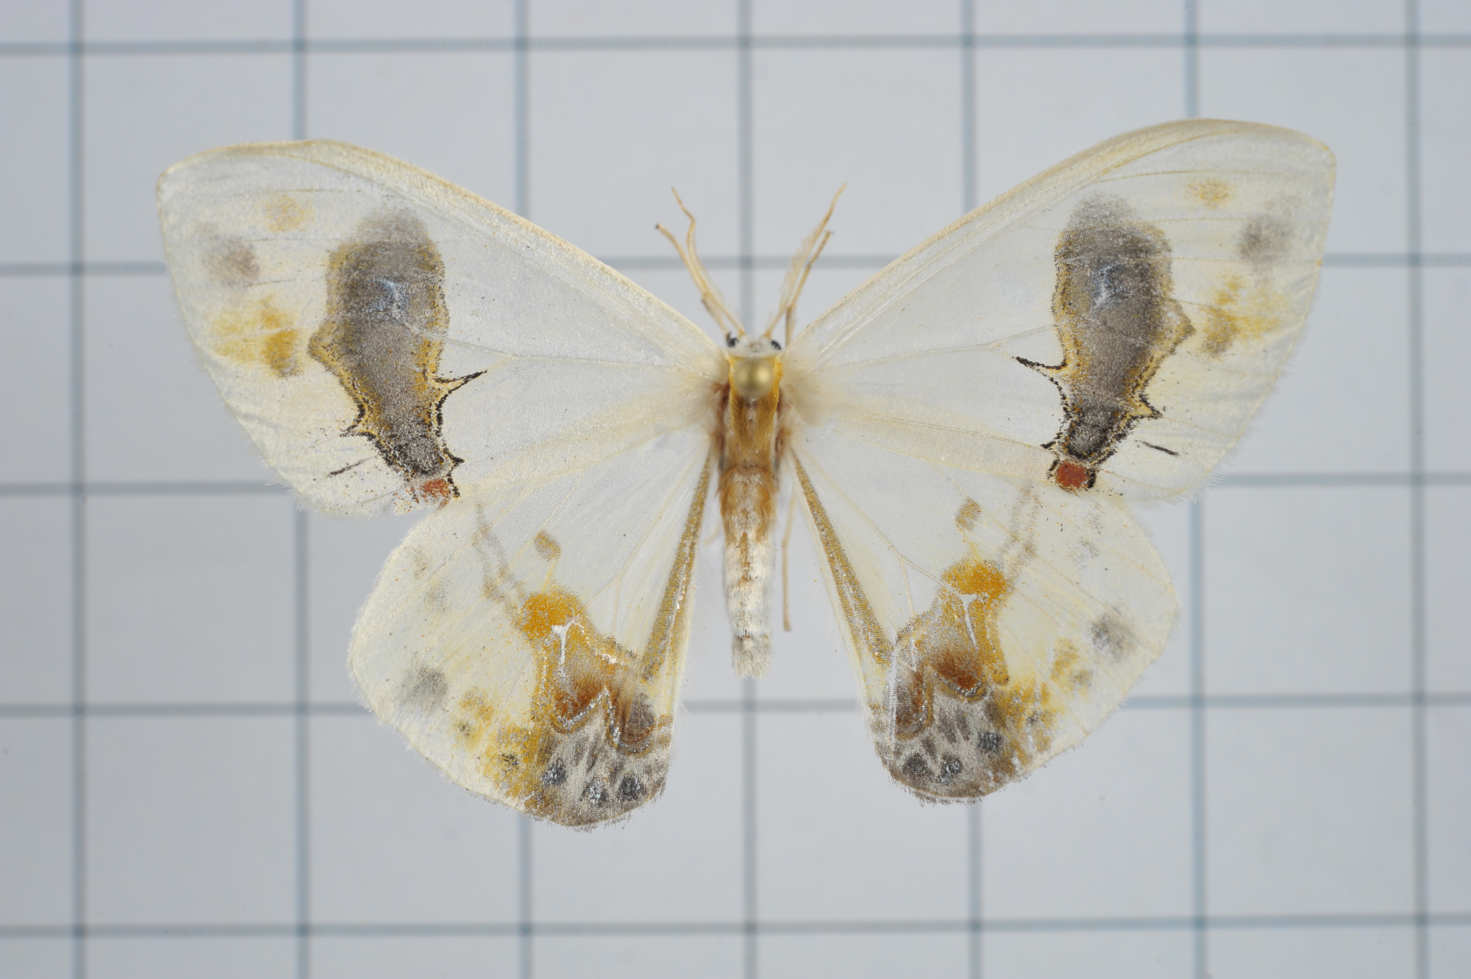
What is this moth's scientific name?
Macrocilix maia
